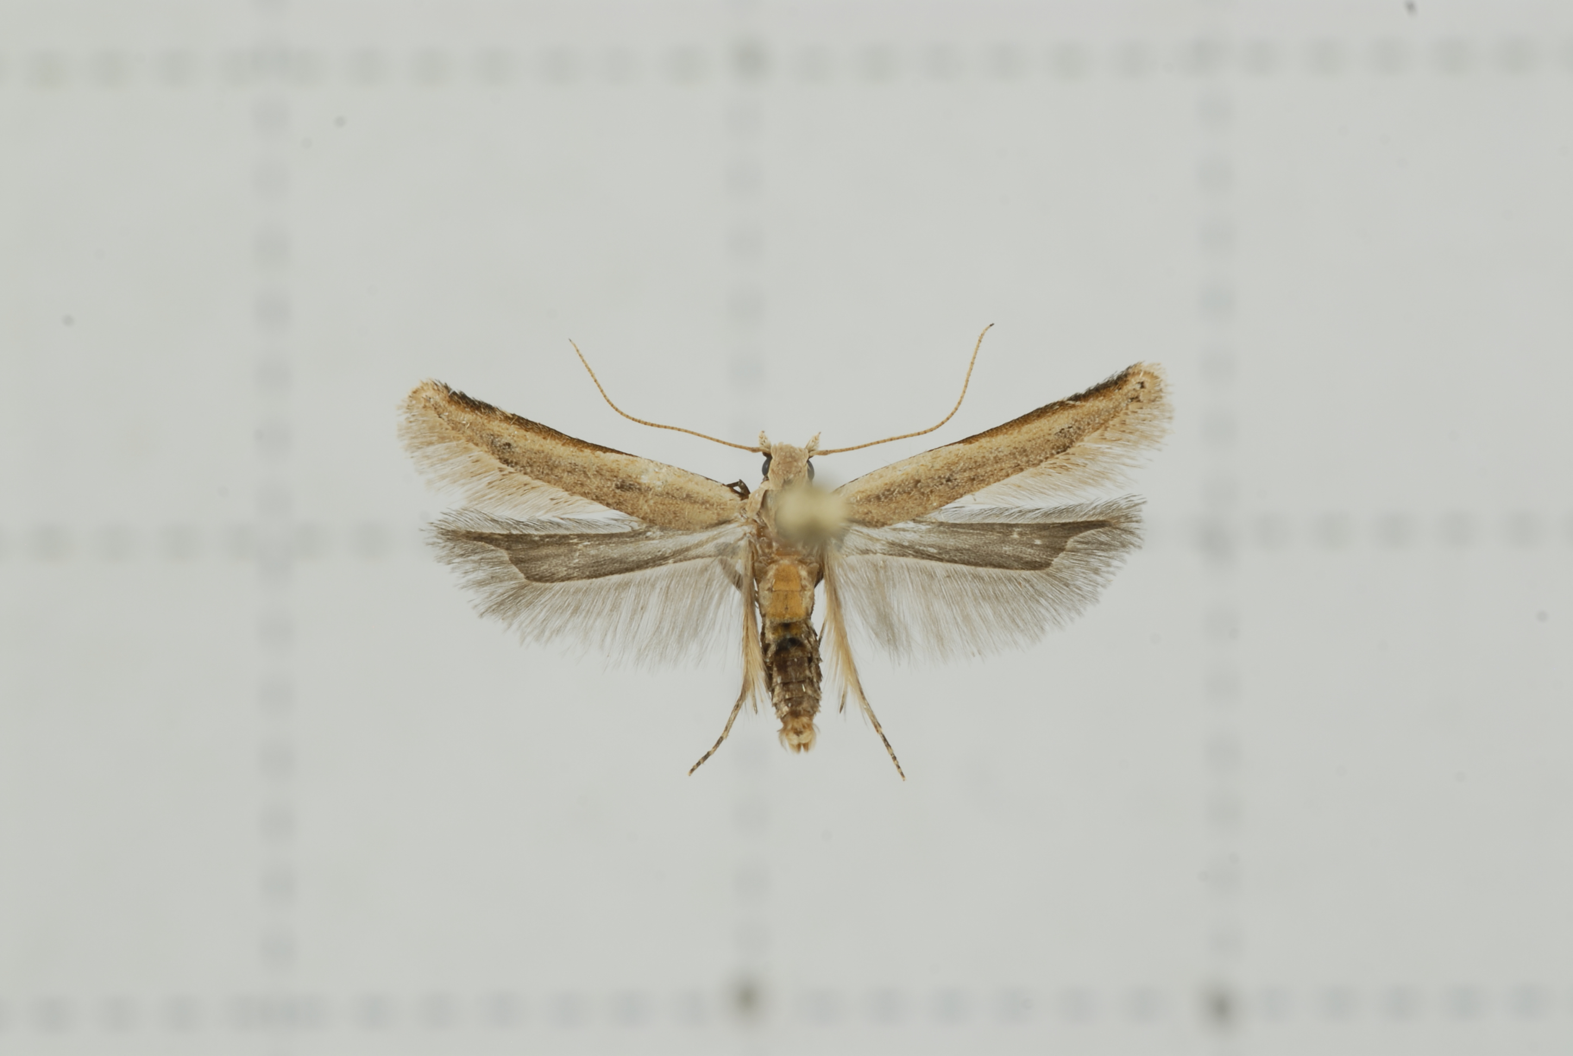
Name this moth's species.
Mesophleps sublutiana
